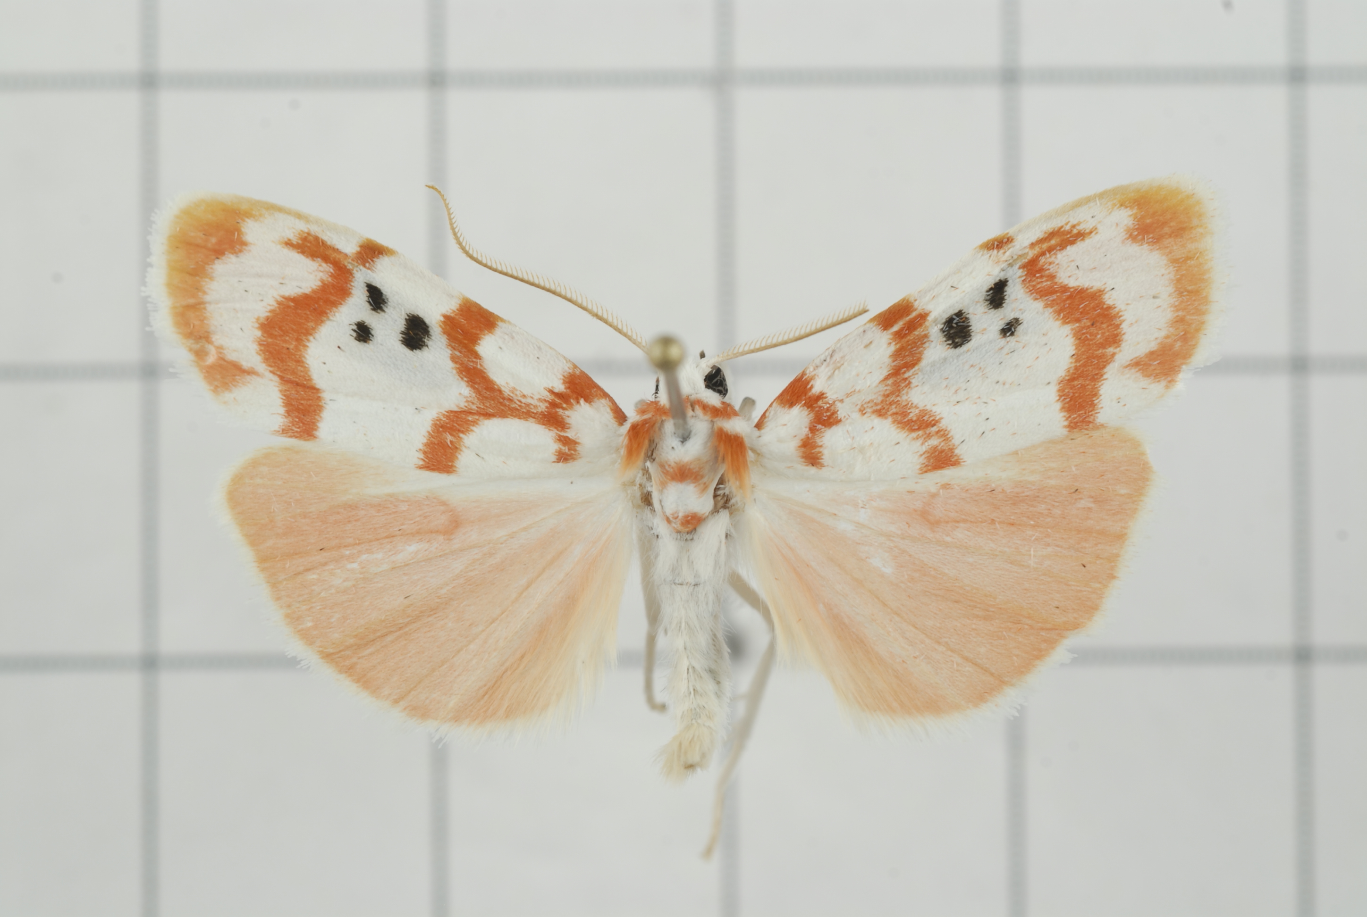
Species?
Cyana formosana
